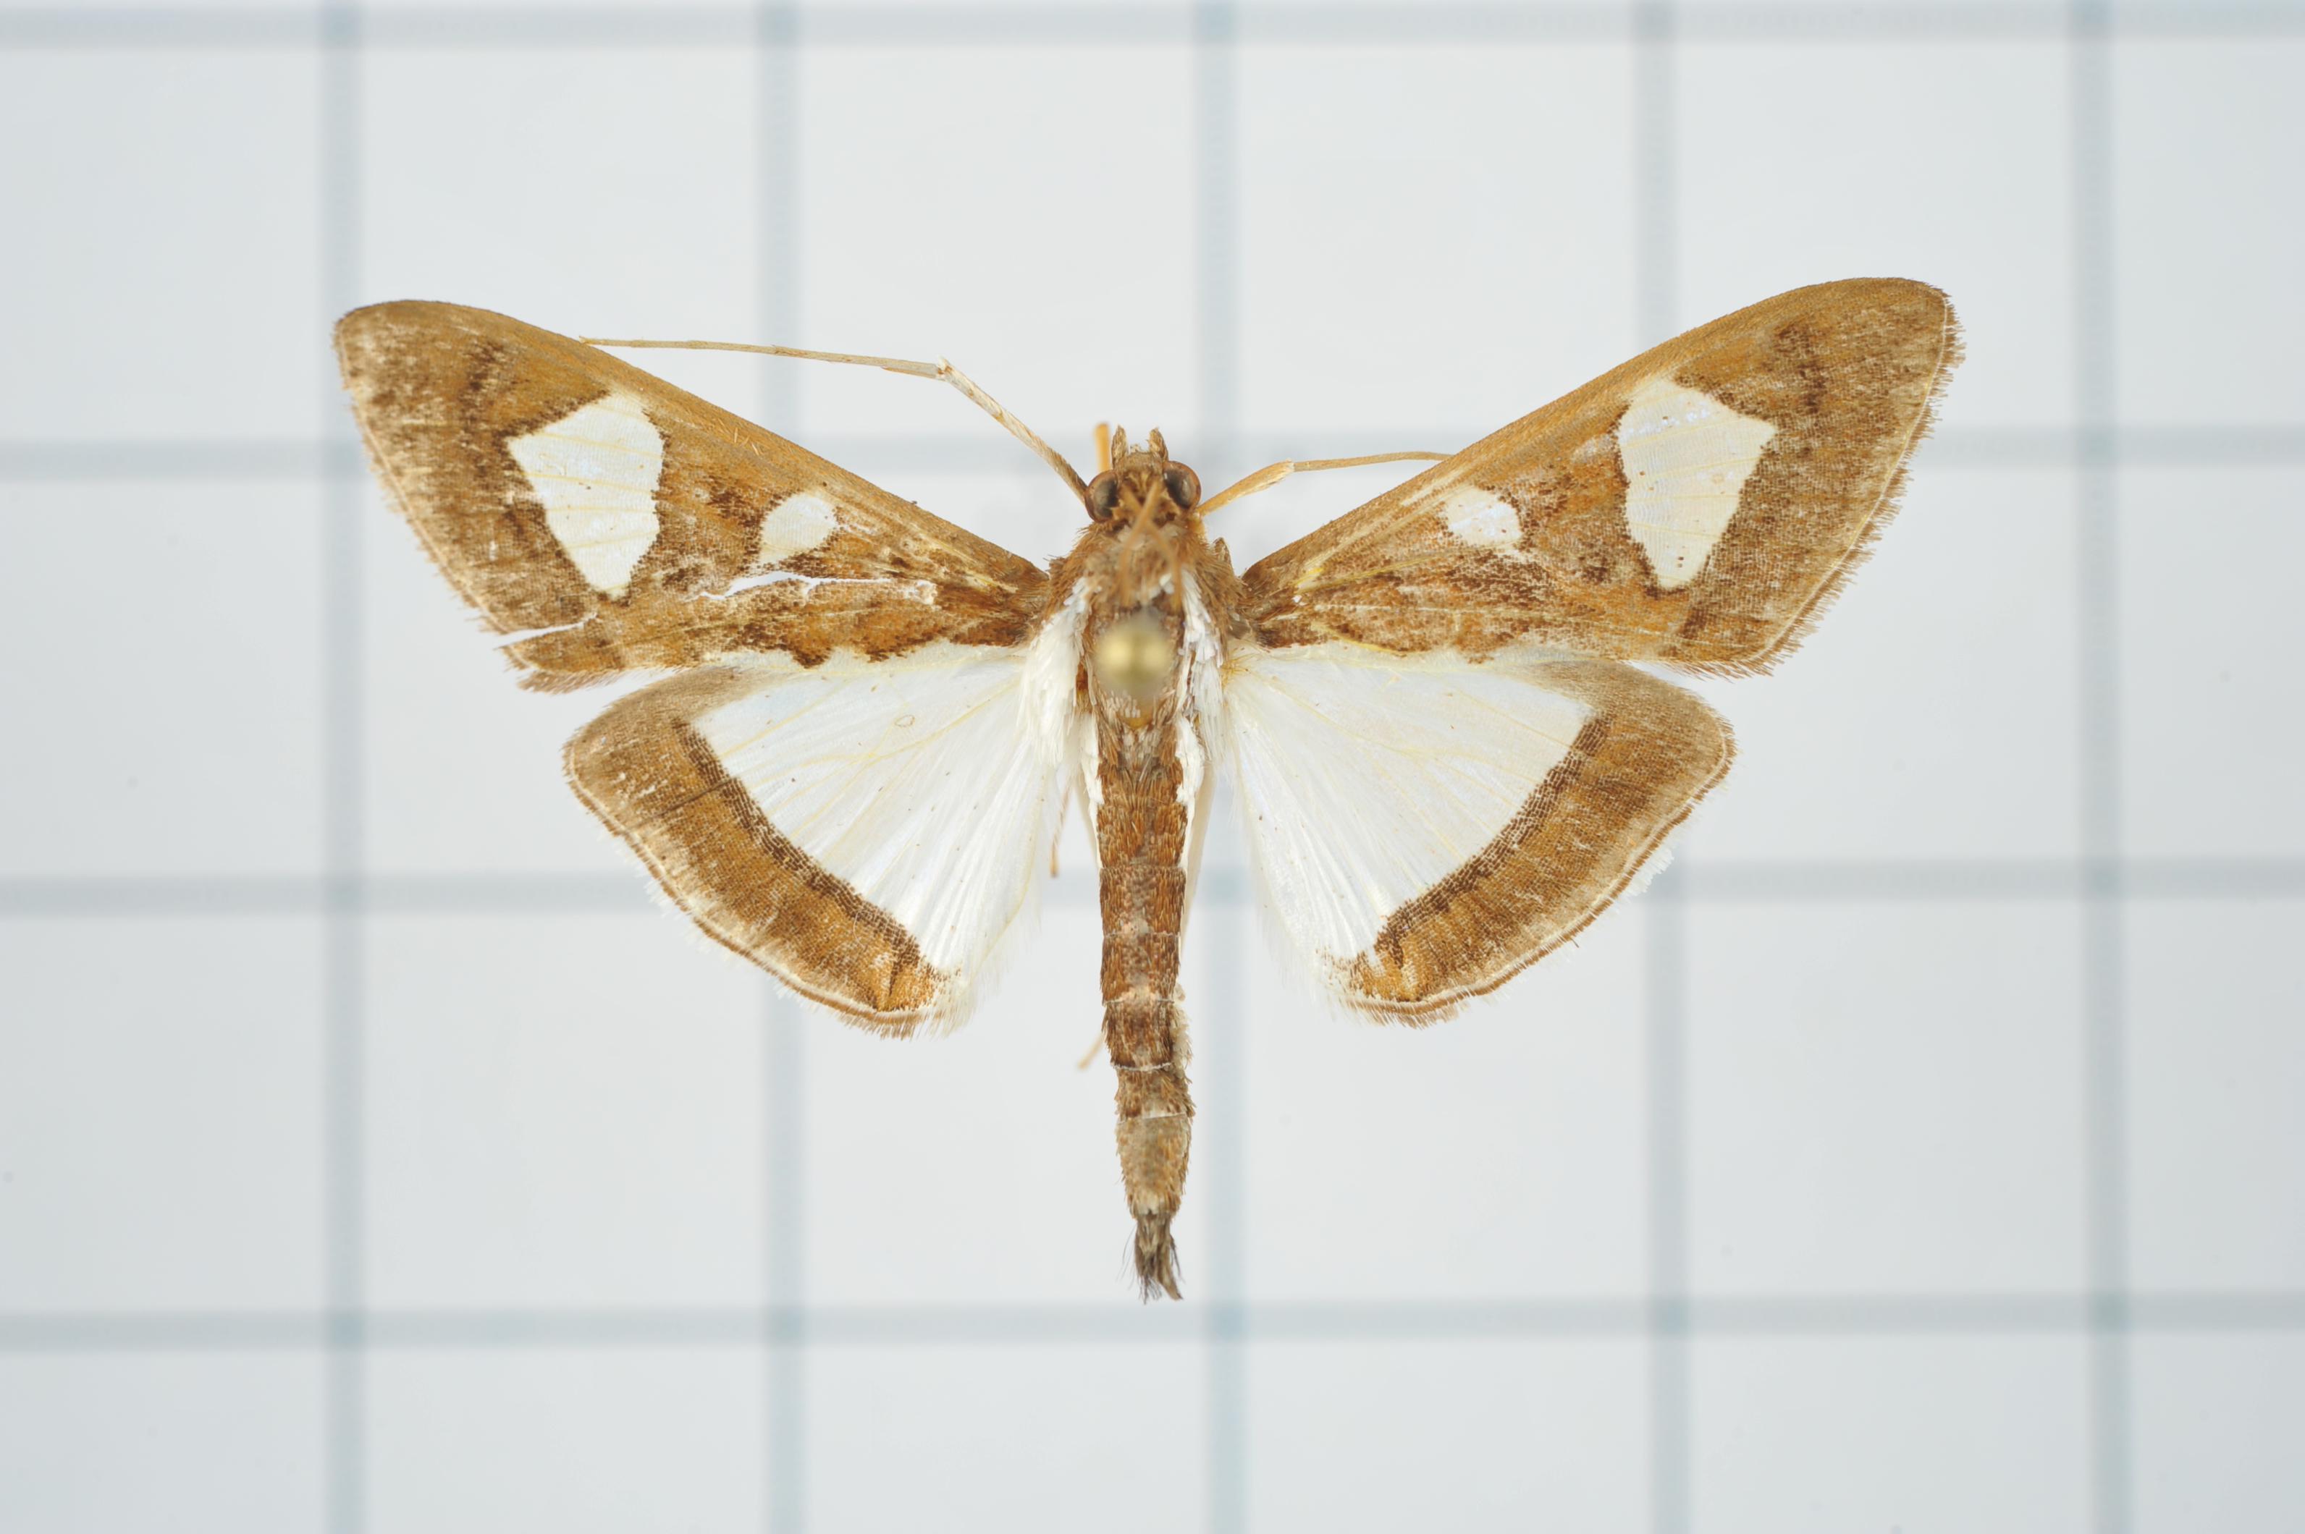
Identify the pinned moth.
Glyphodes bivitralis
